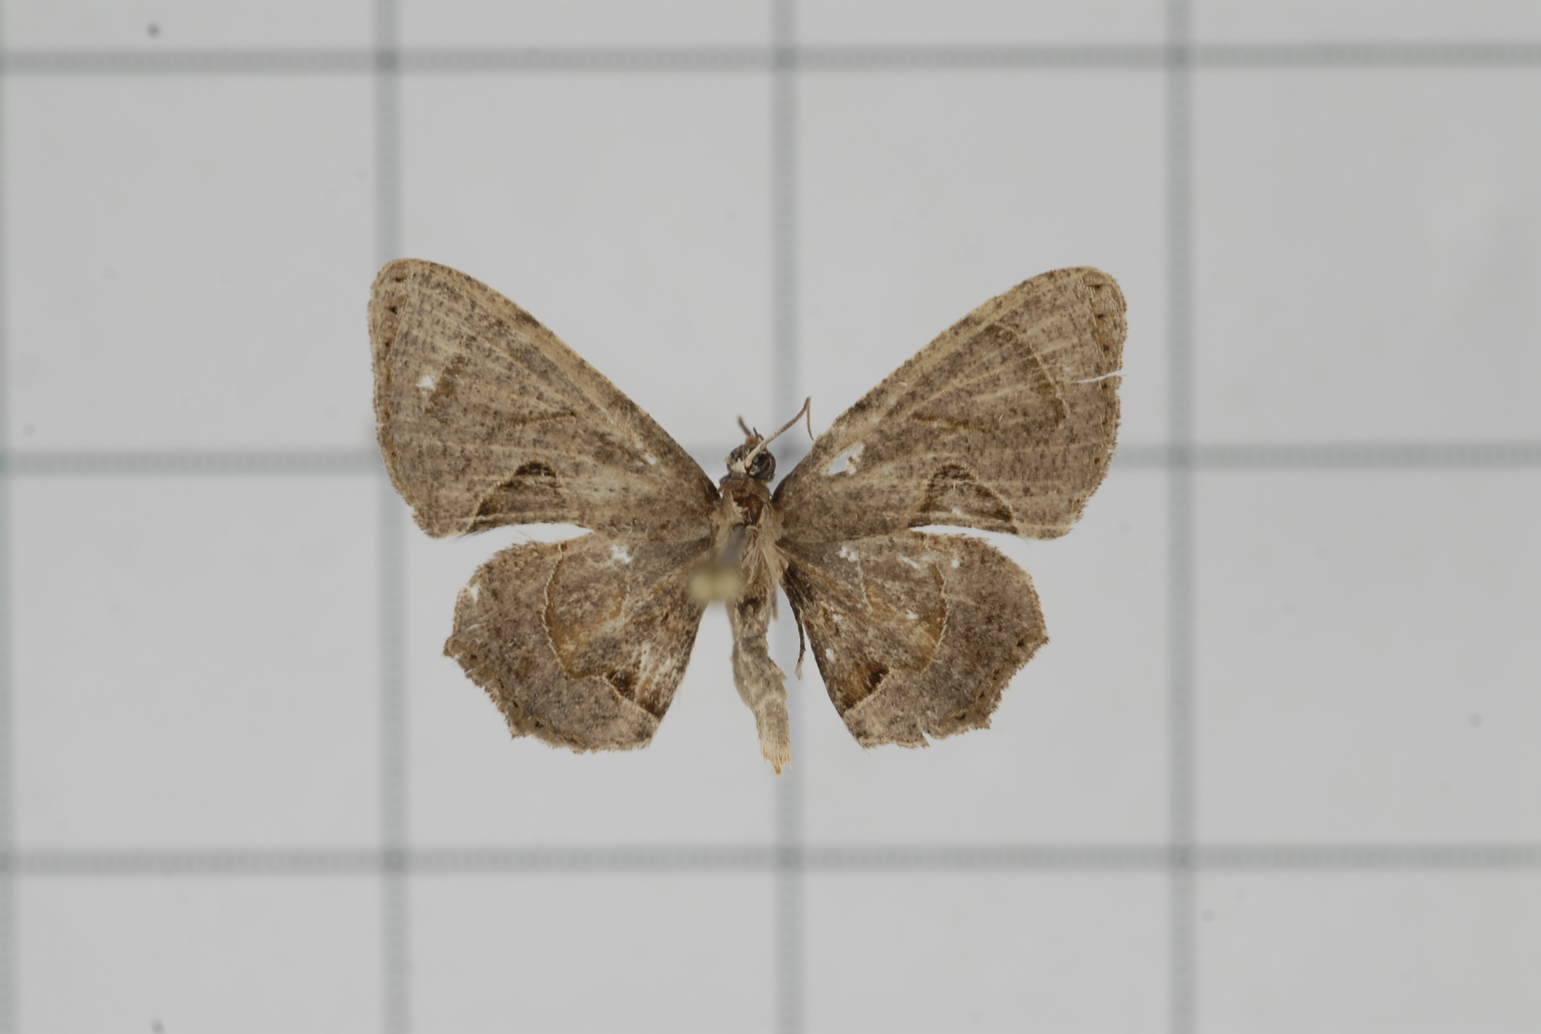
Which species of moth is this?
Phazaca kosemponicola
